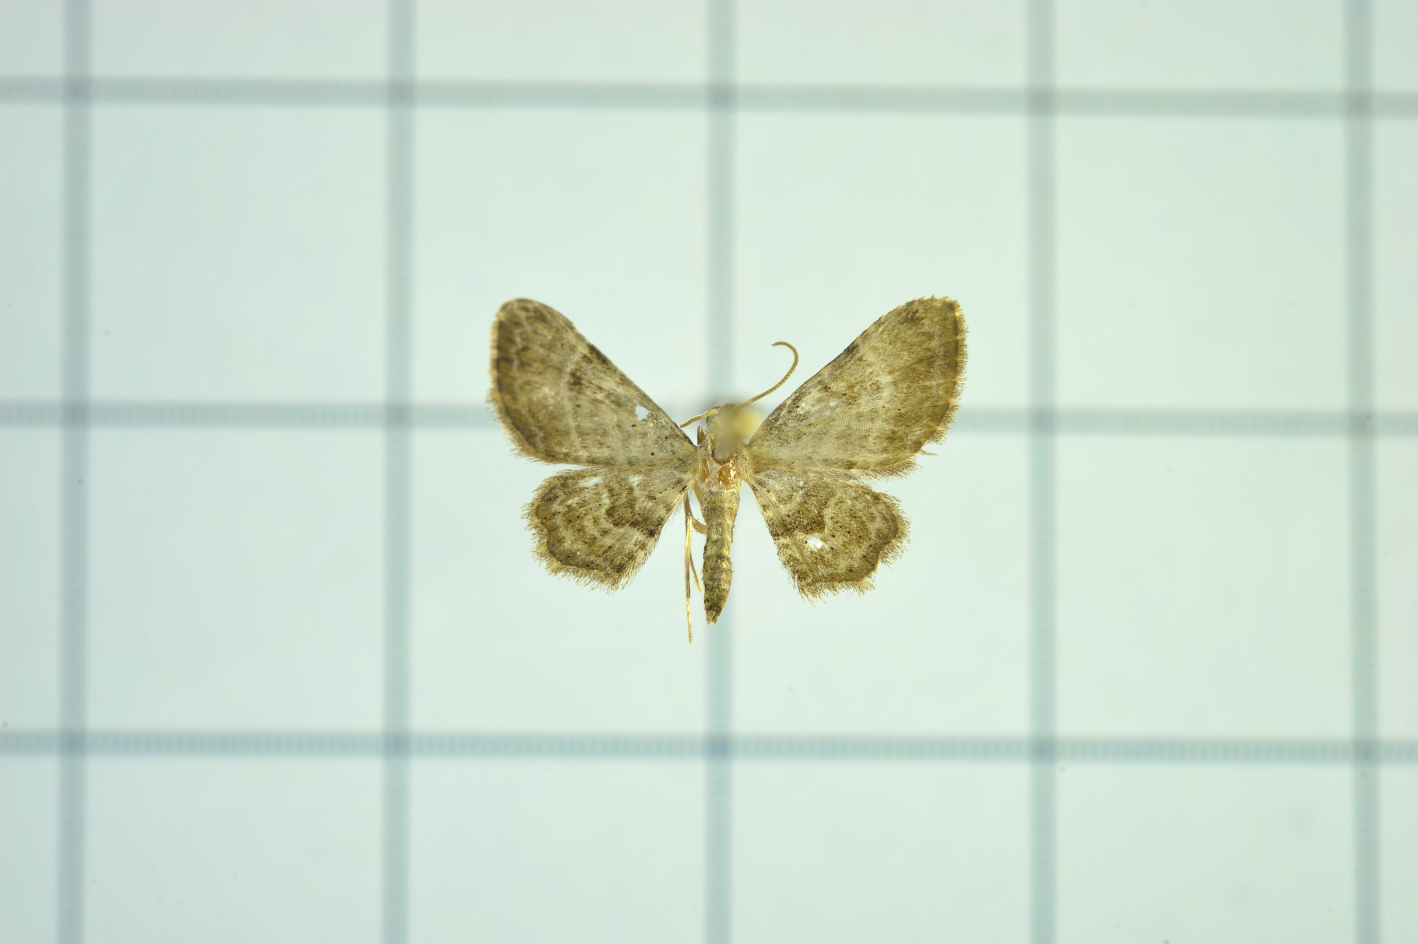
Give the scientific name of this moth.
Bosara kadooriensis
